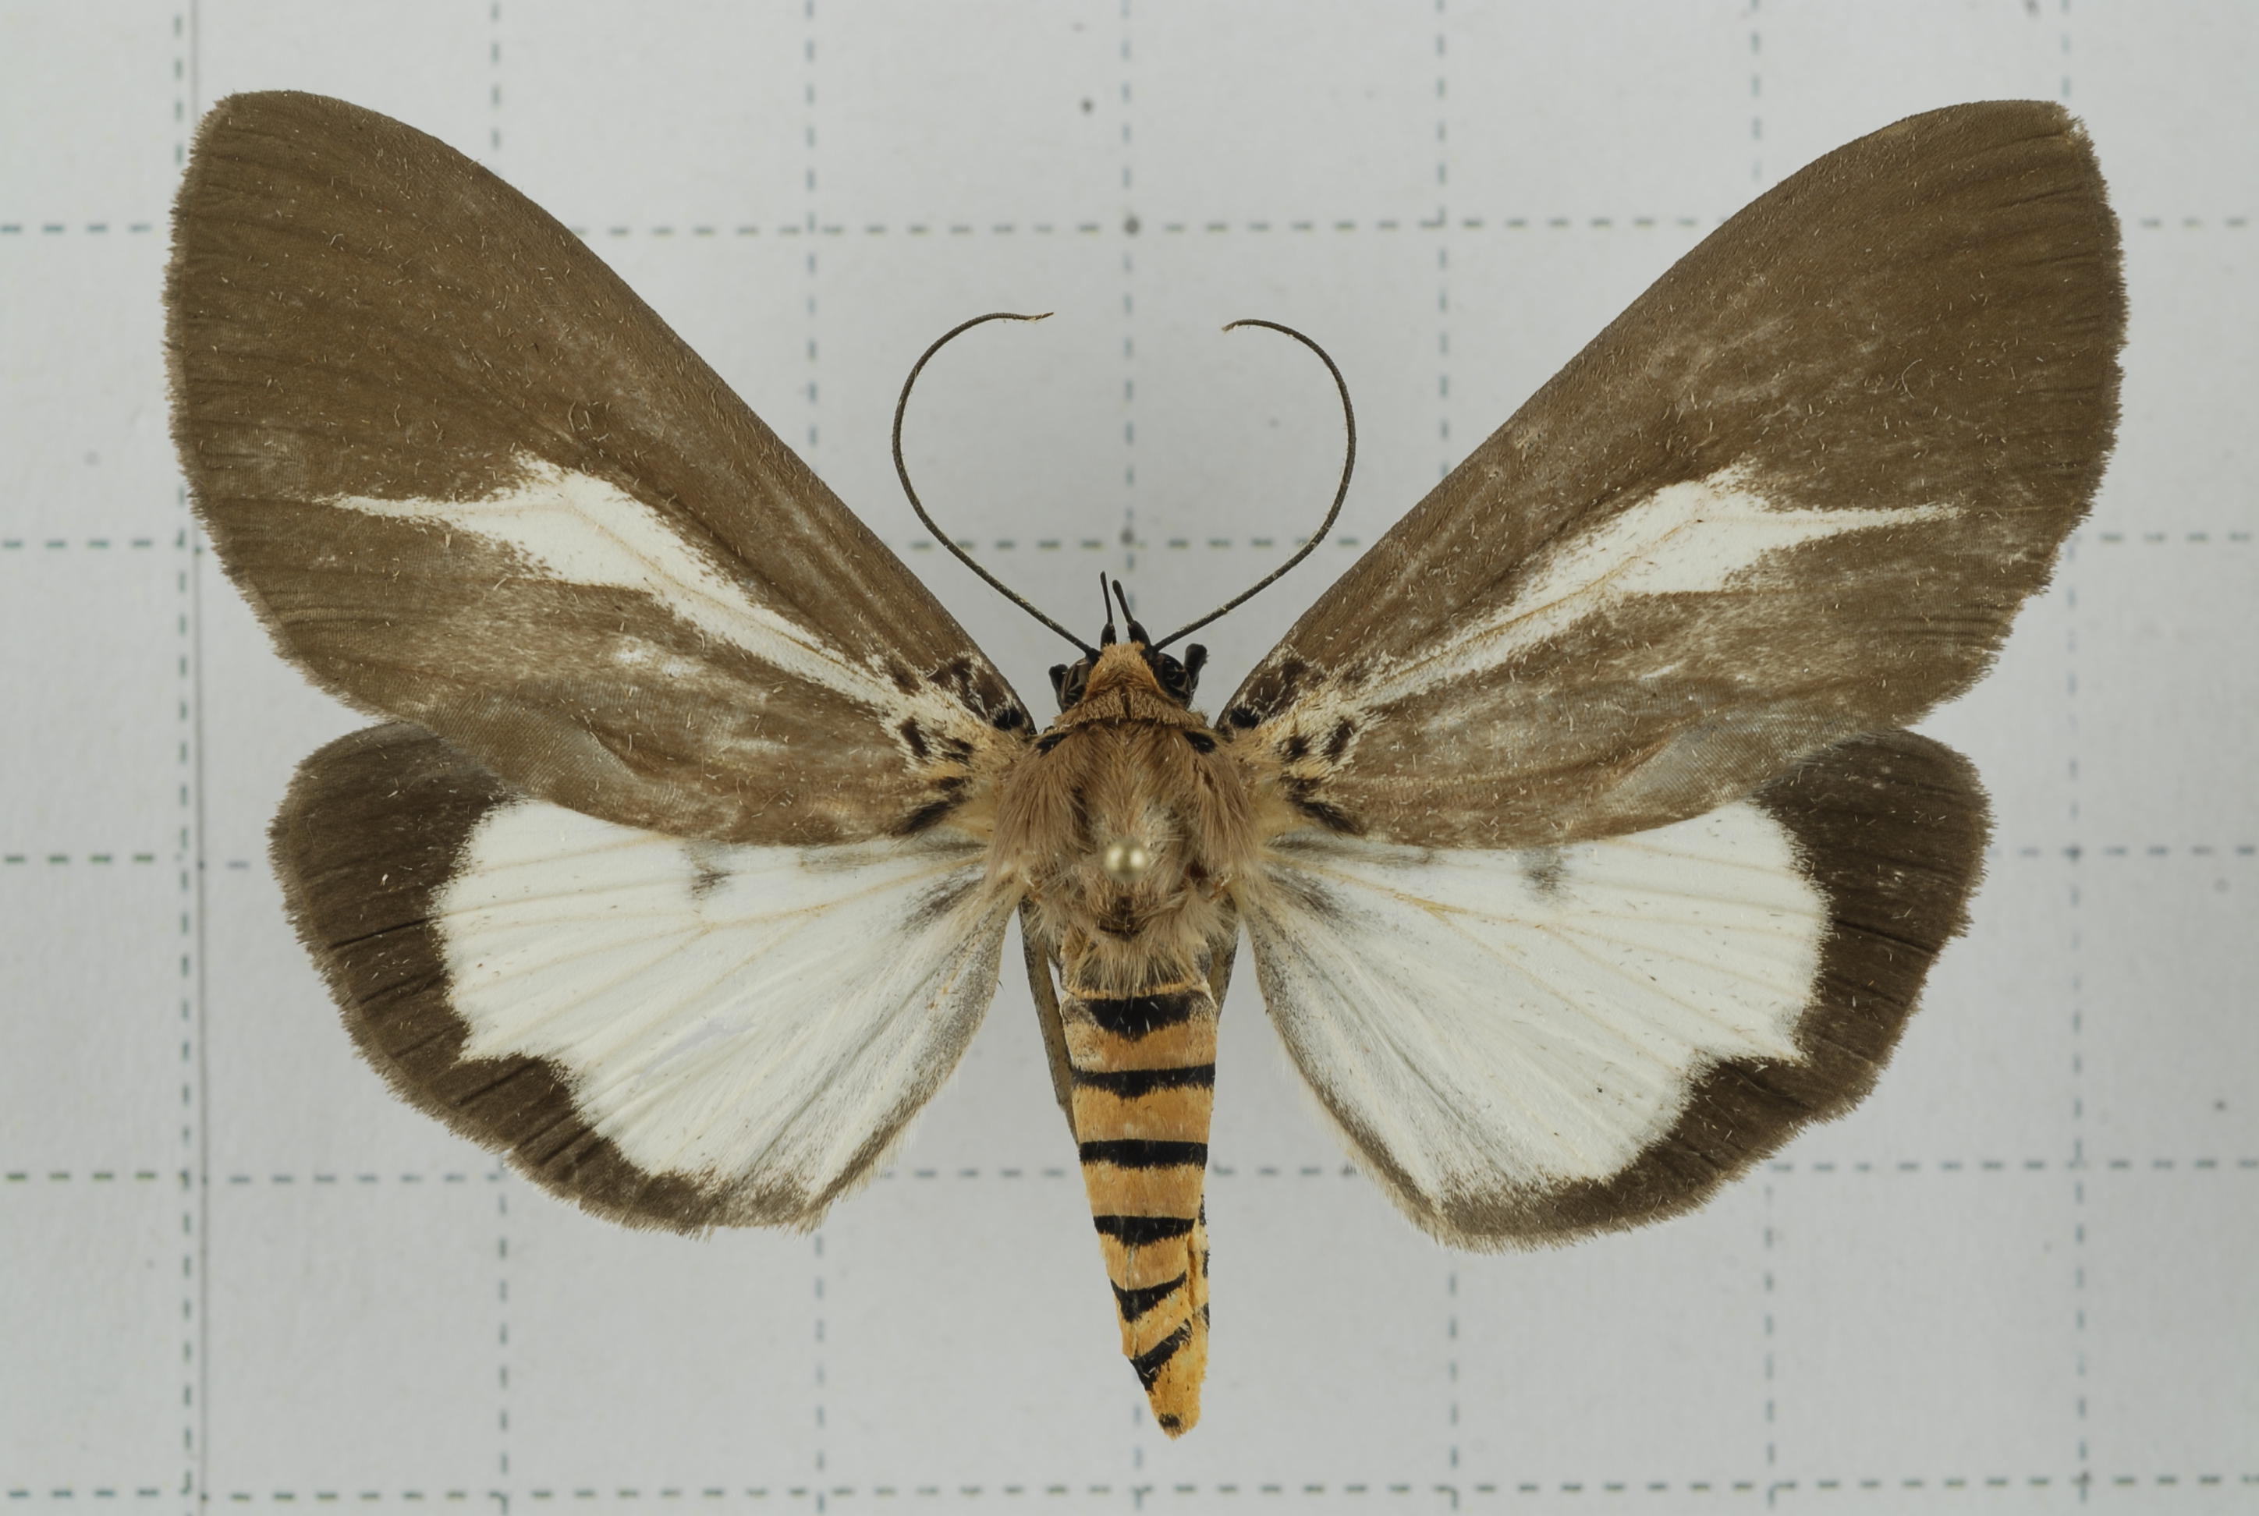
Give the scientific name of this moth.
Asota heliconia zebrina
